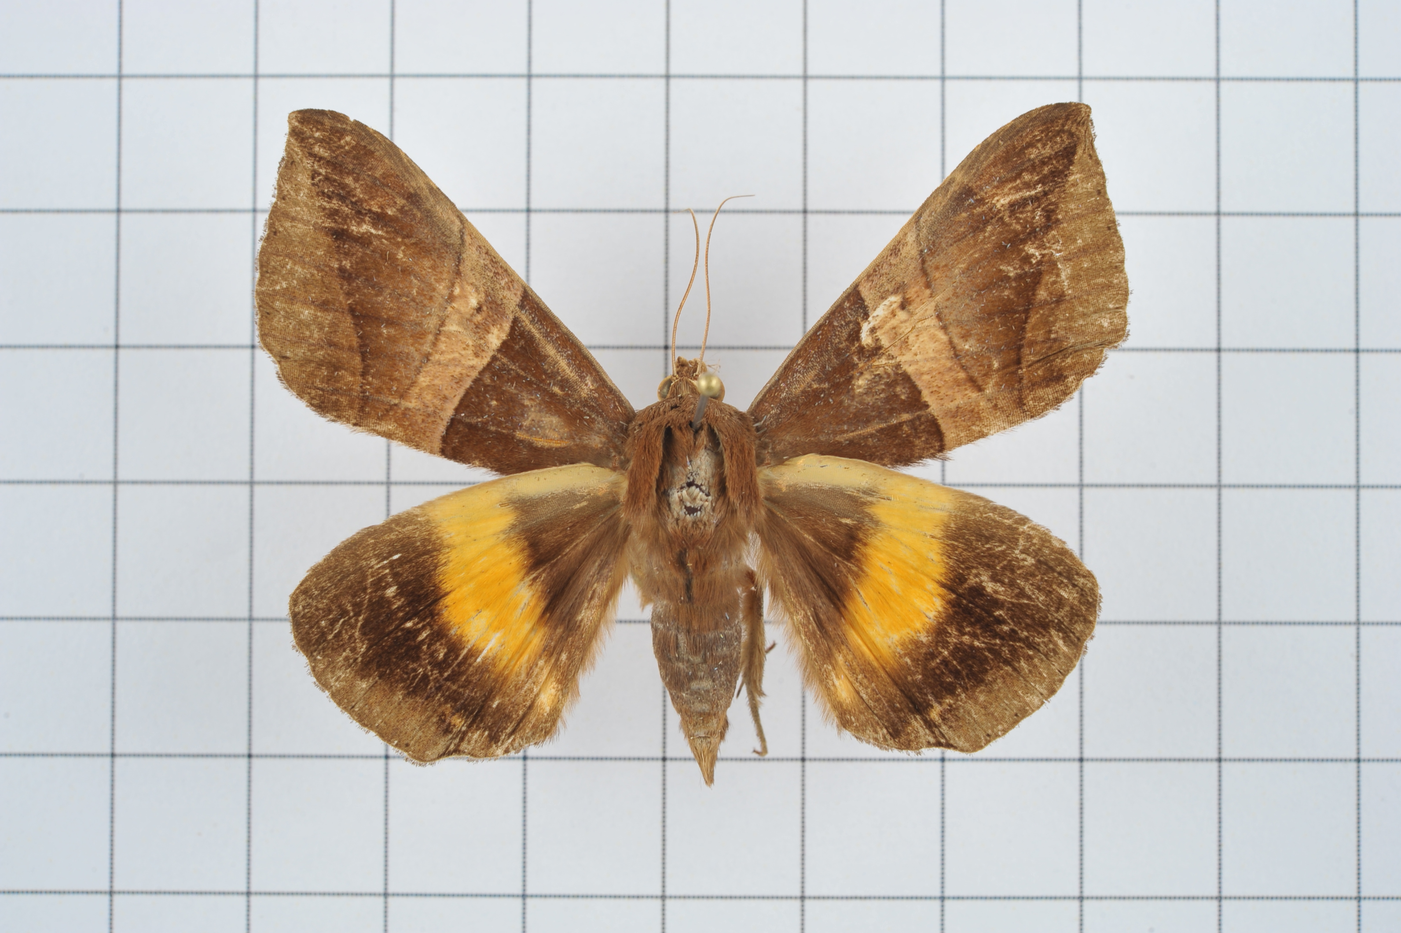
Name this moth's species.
Bastilla fulvotaenia
